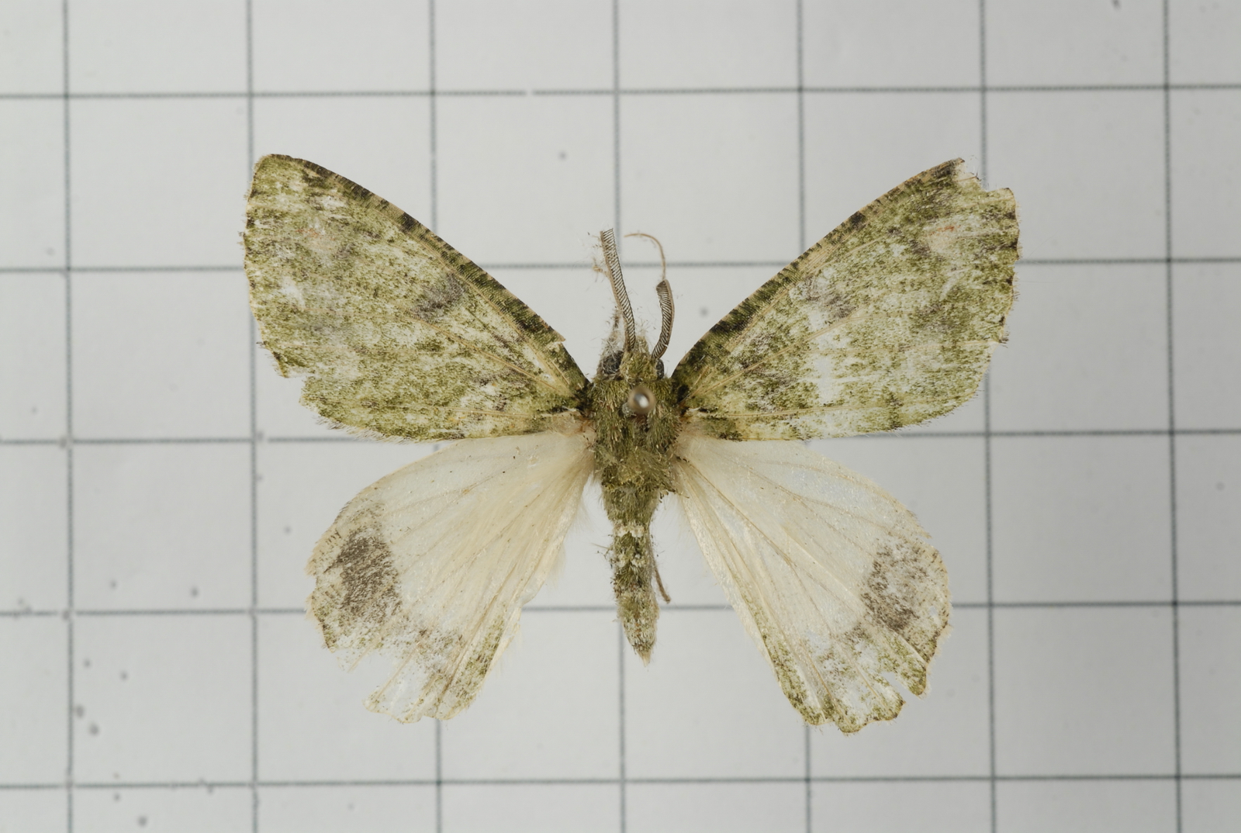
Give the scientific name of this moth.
Dindica taiwana
